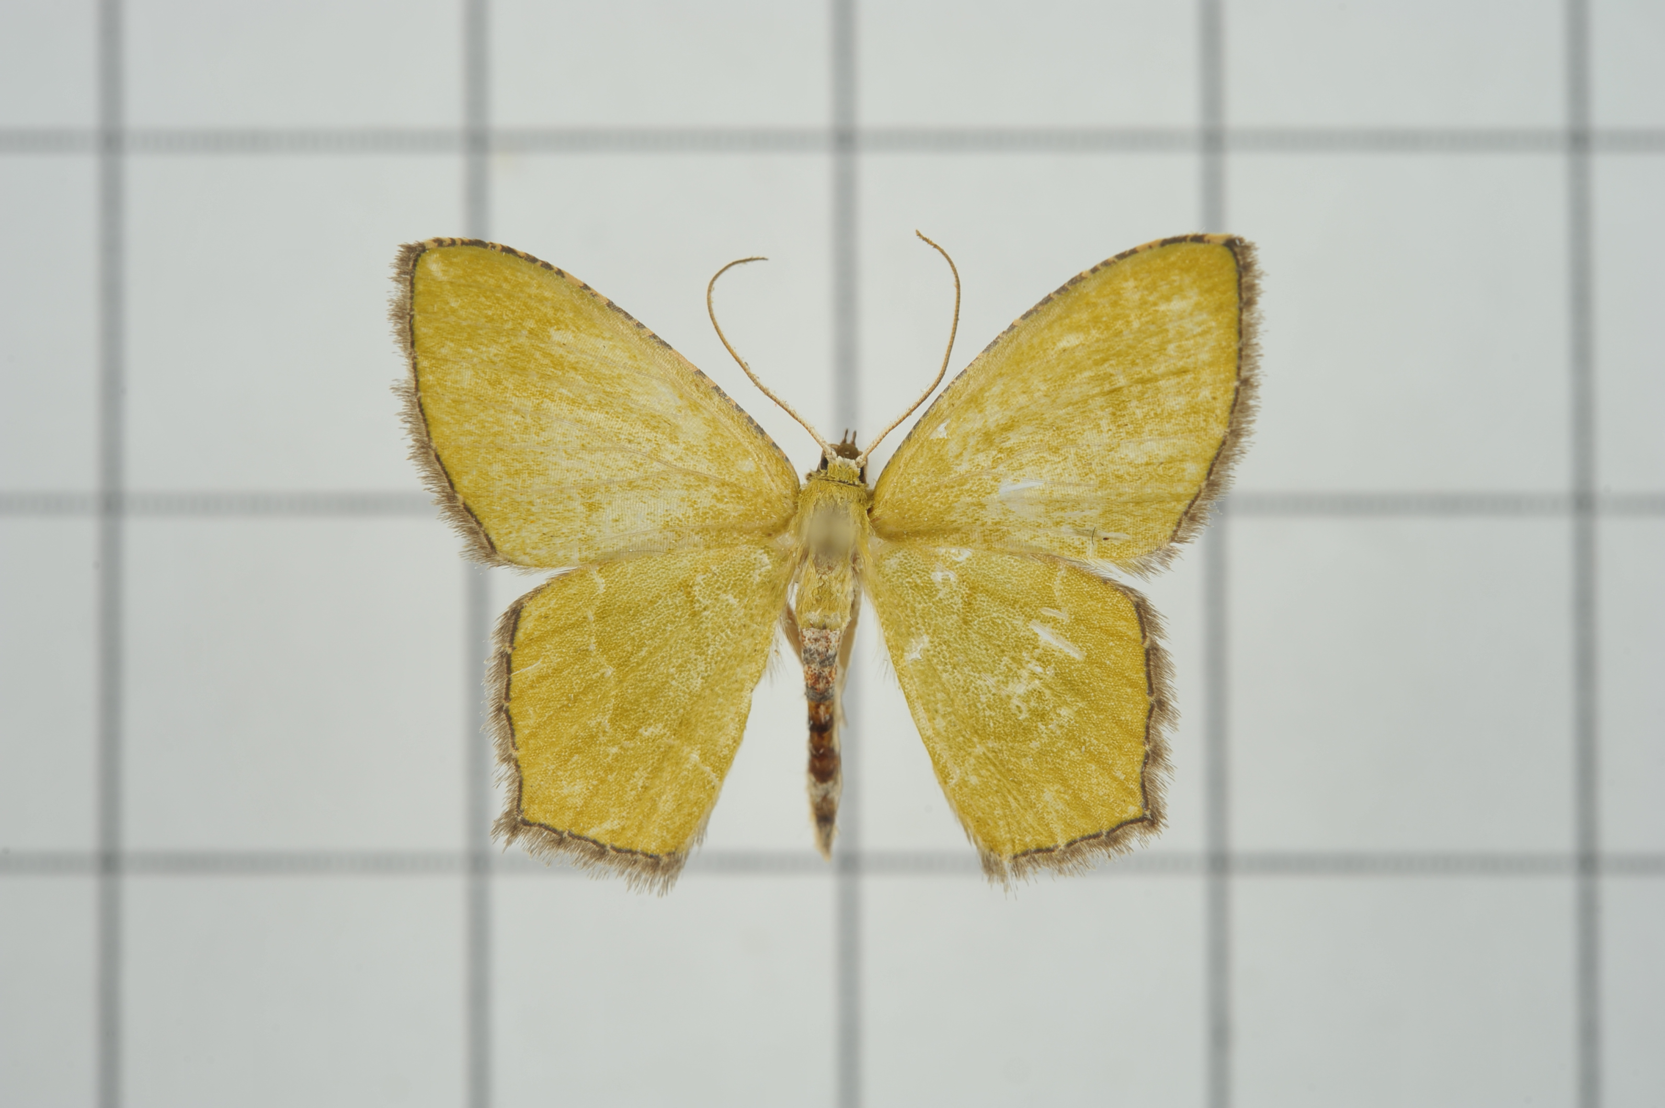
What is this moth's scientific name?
Hemithea tritonaria
